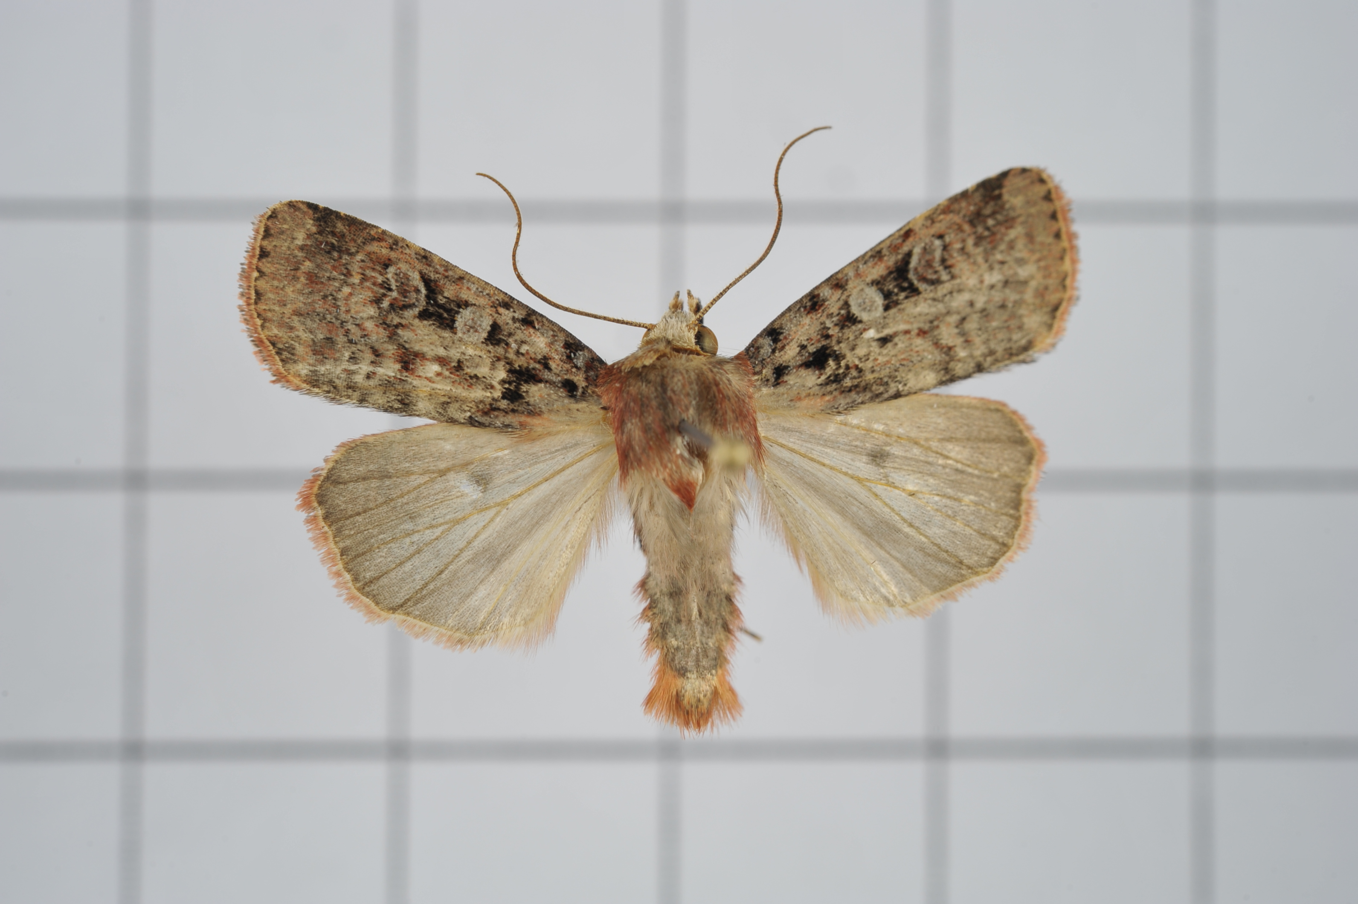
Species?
Diarsia formosensis
